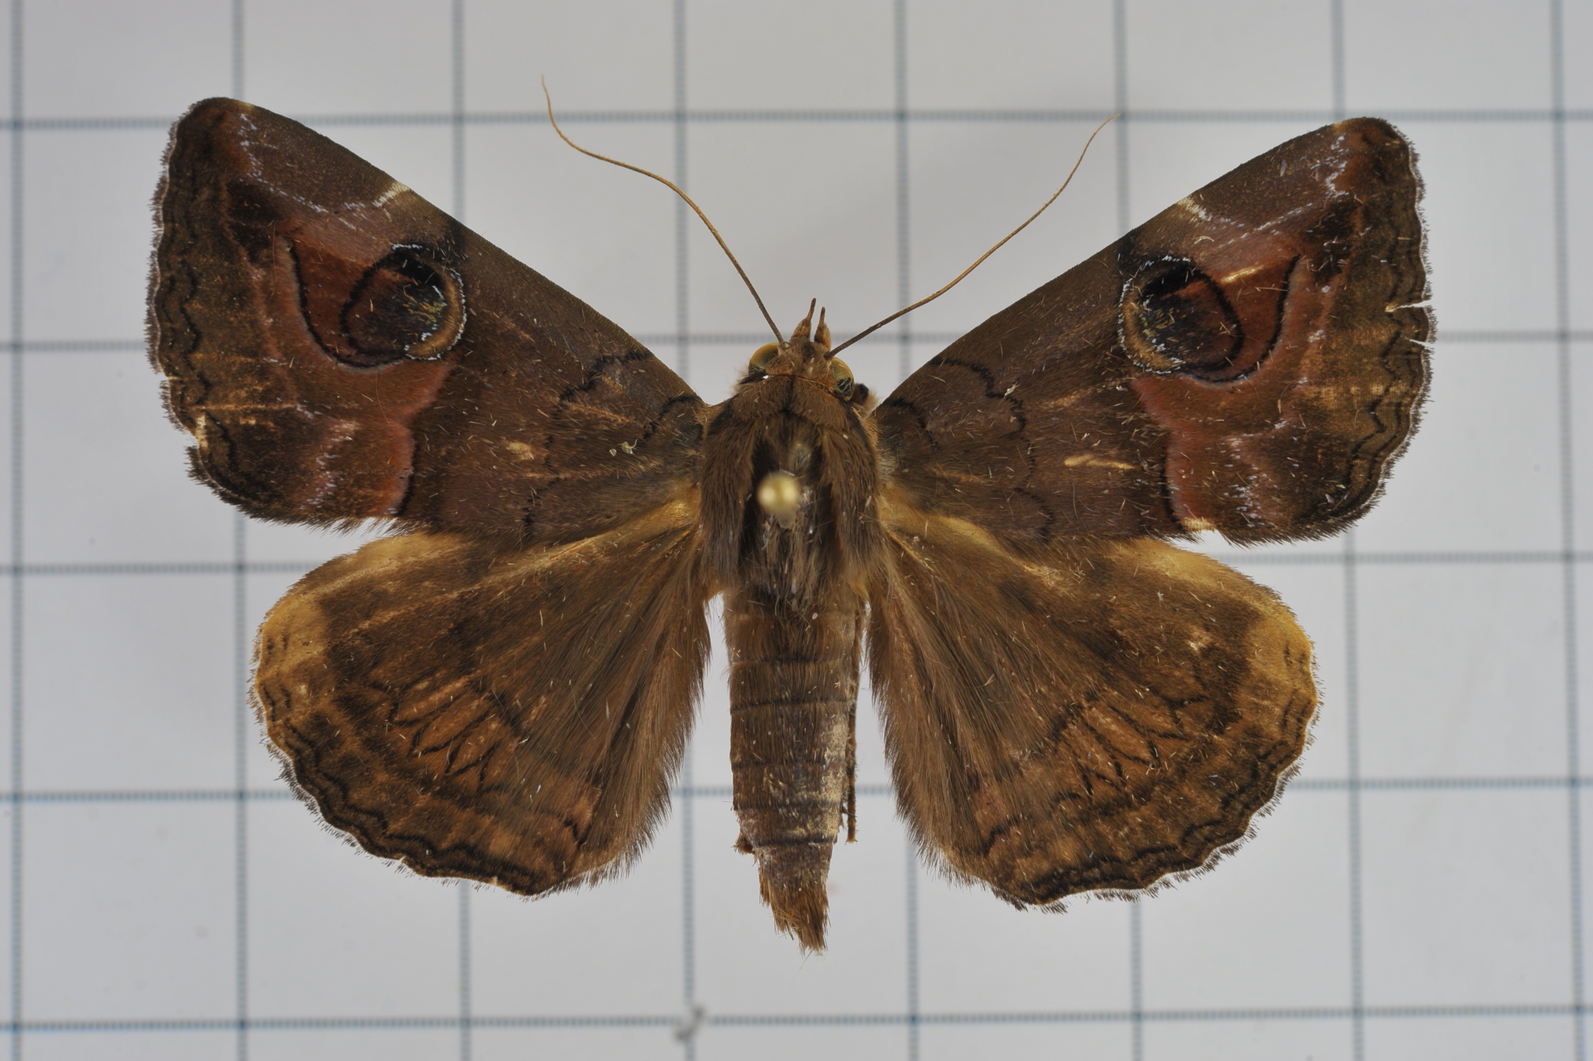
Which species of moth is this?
Ommatophora luminosa
